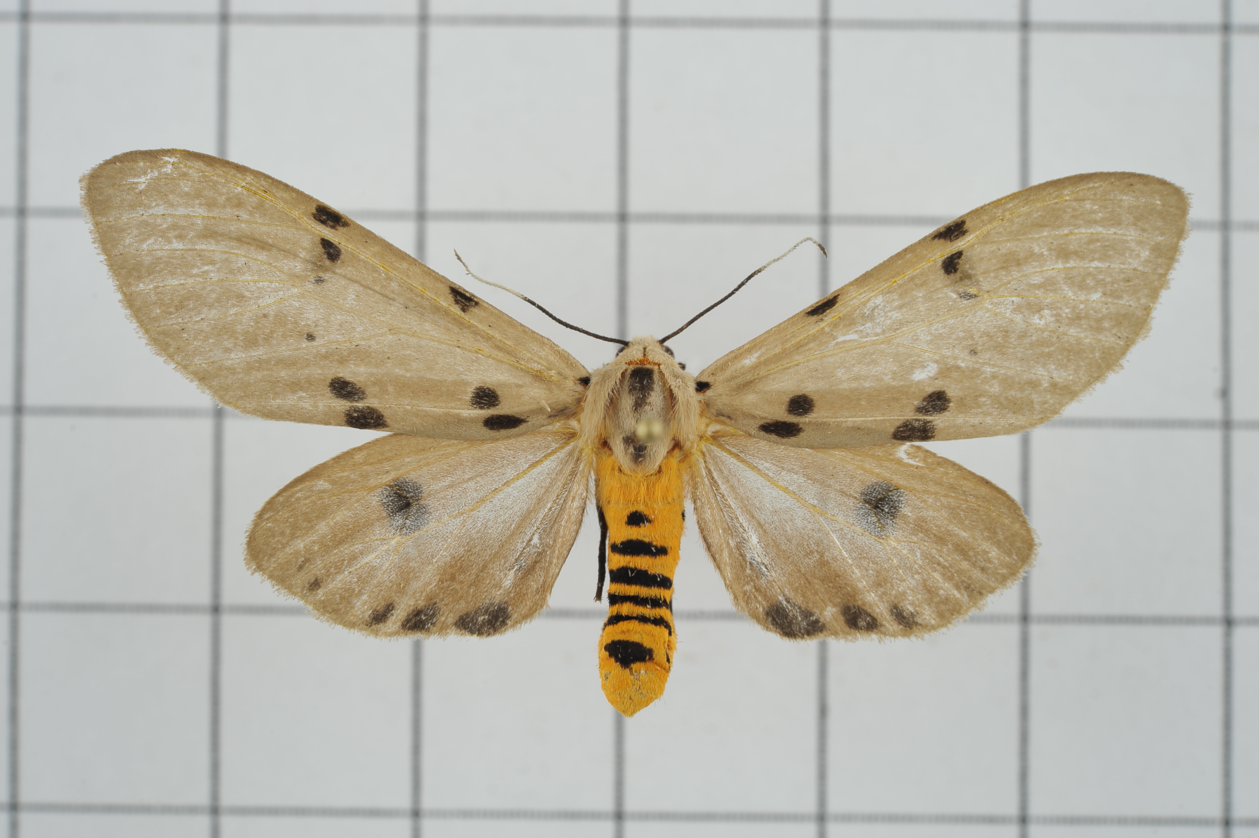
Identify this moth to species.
Amsactoides solitaria
